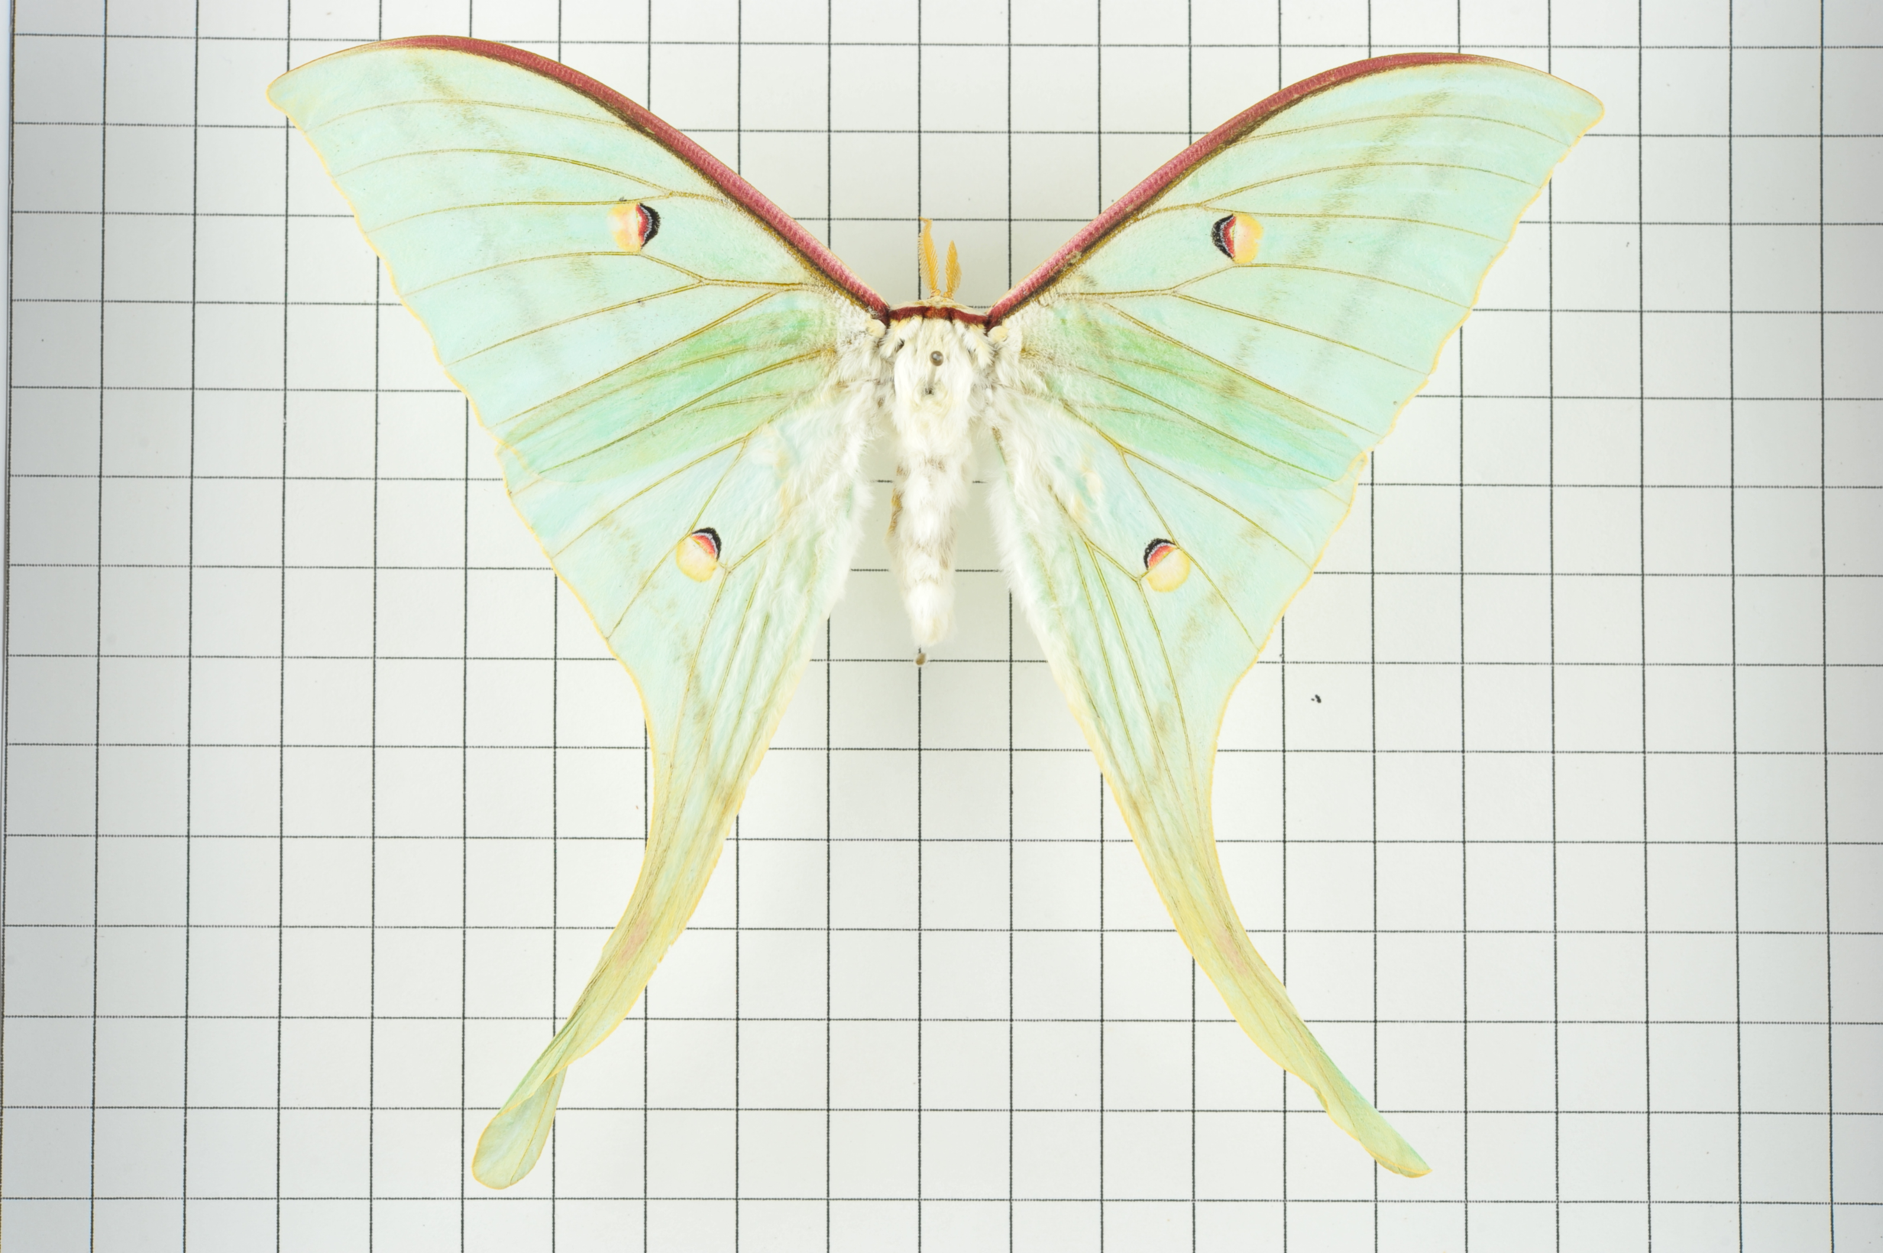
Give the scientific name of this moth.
Actias ningpoana ningtaiwana
